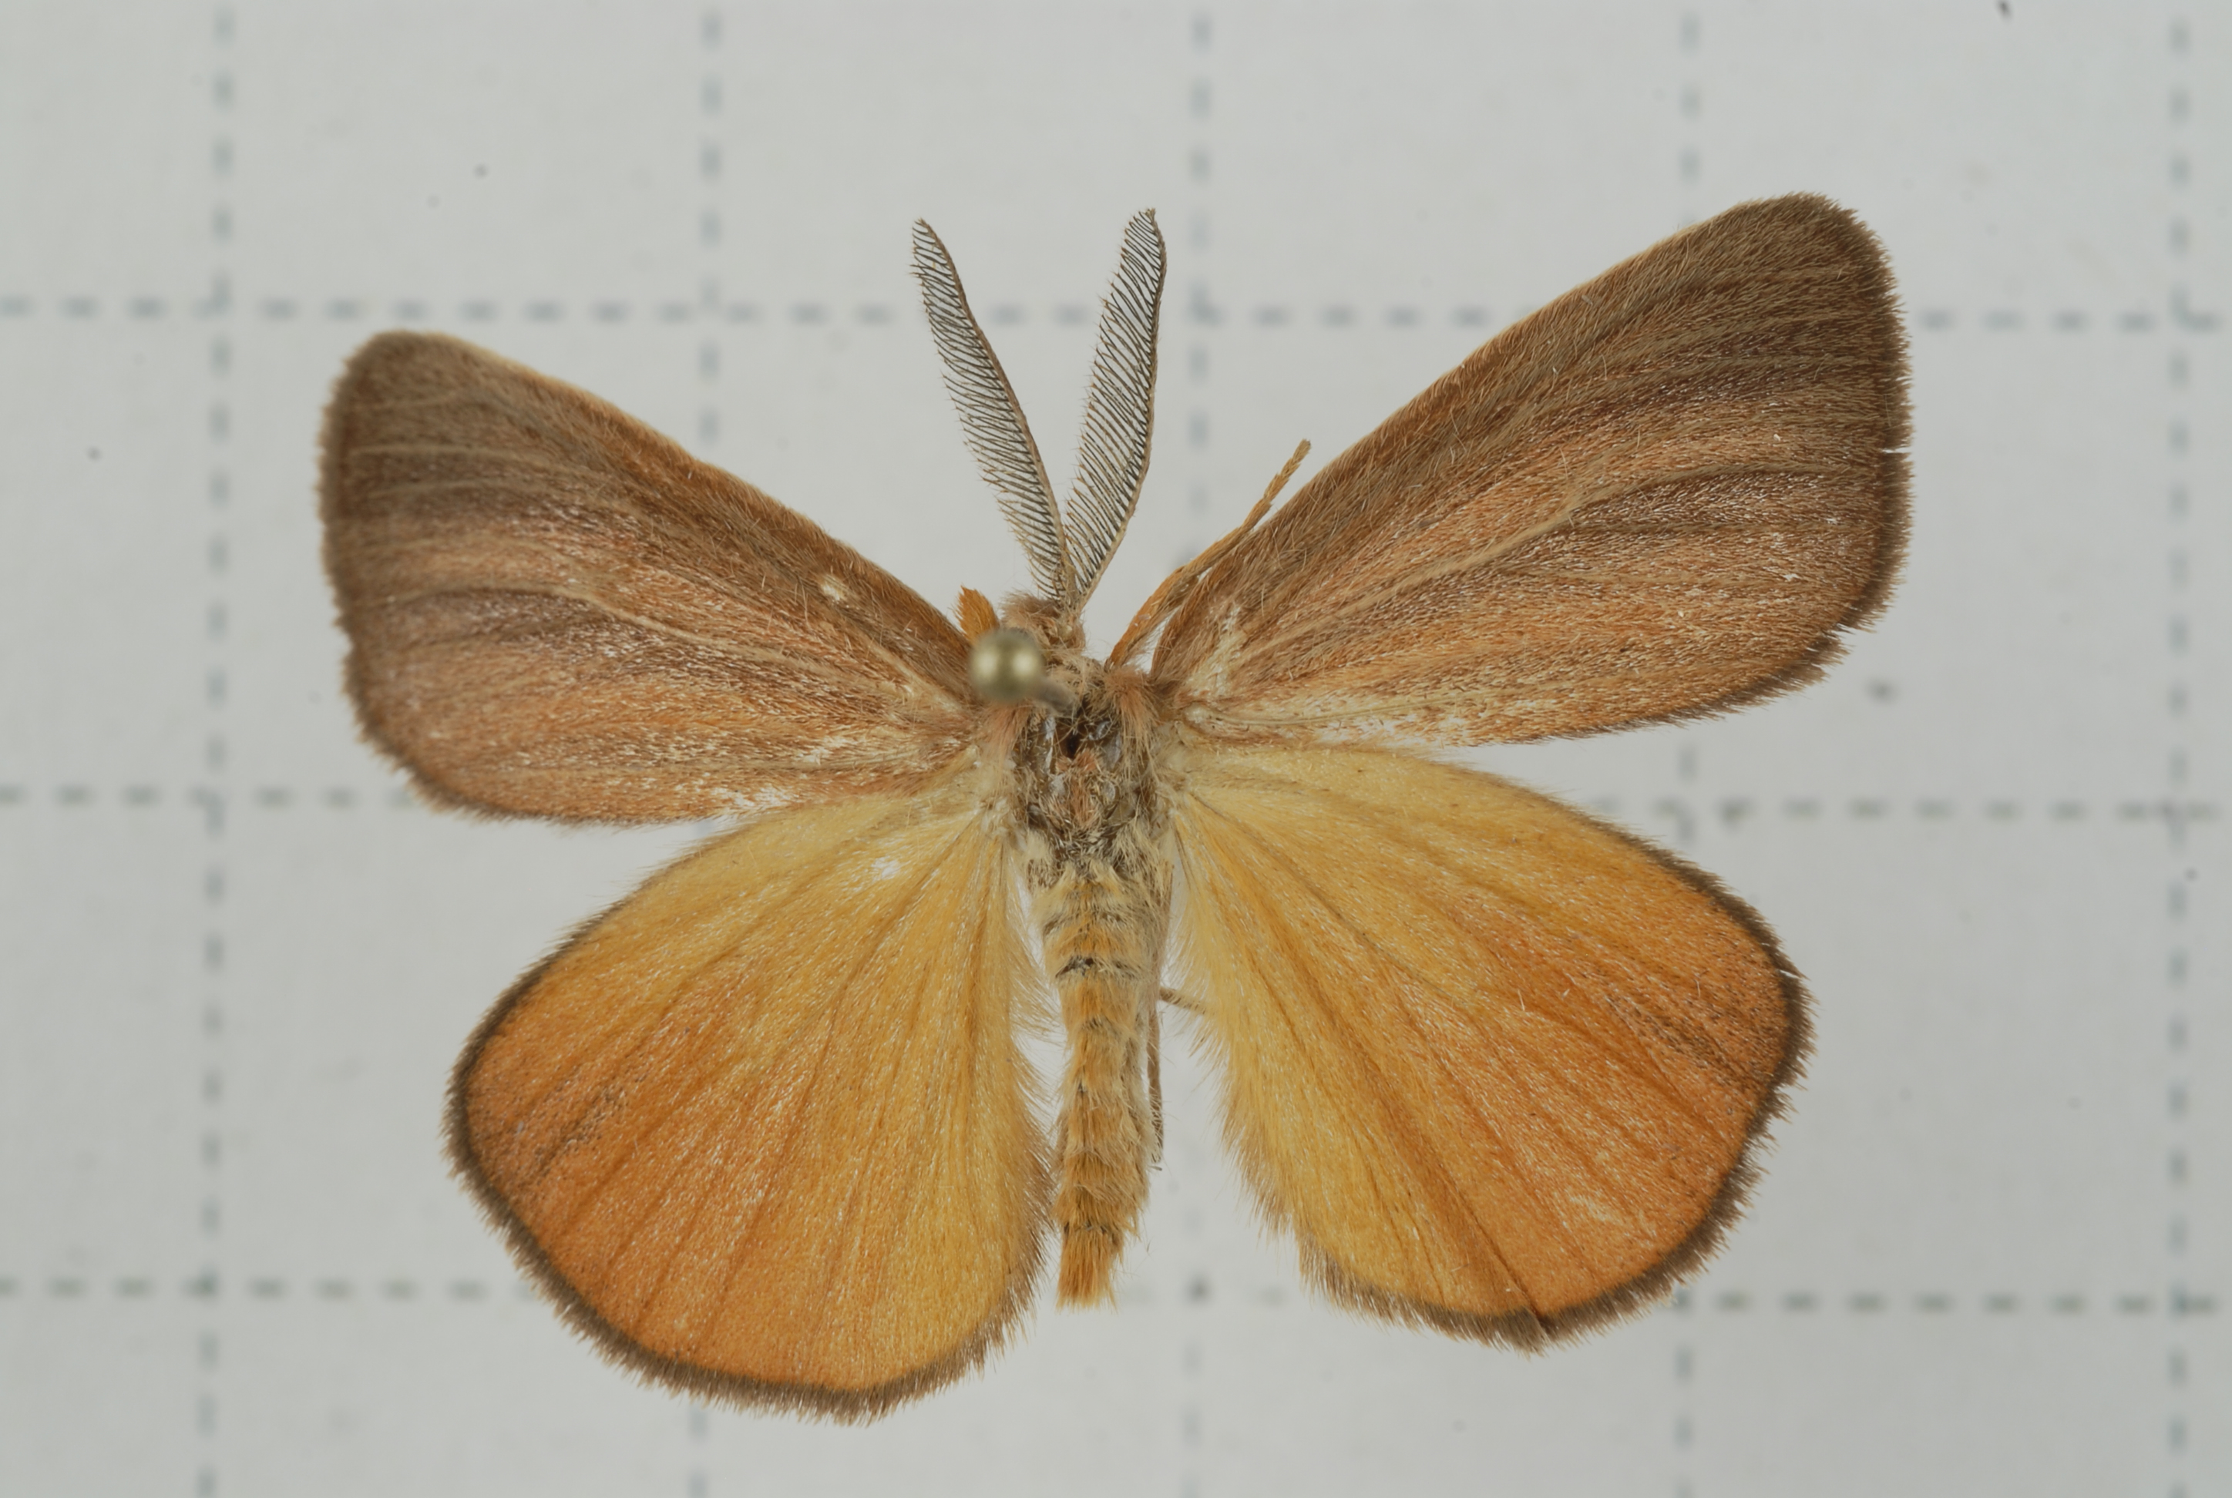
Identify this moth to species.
Pantana substrigosa
